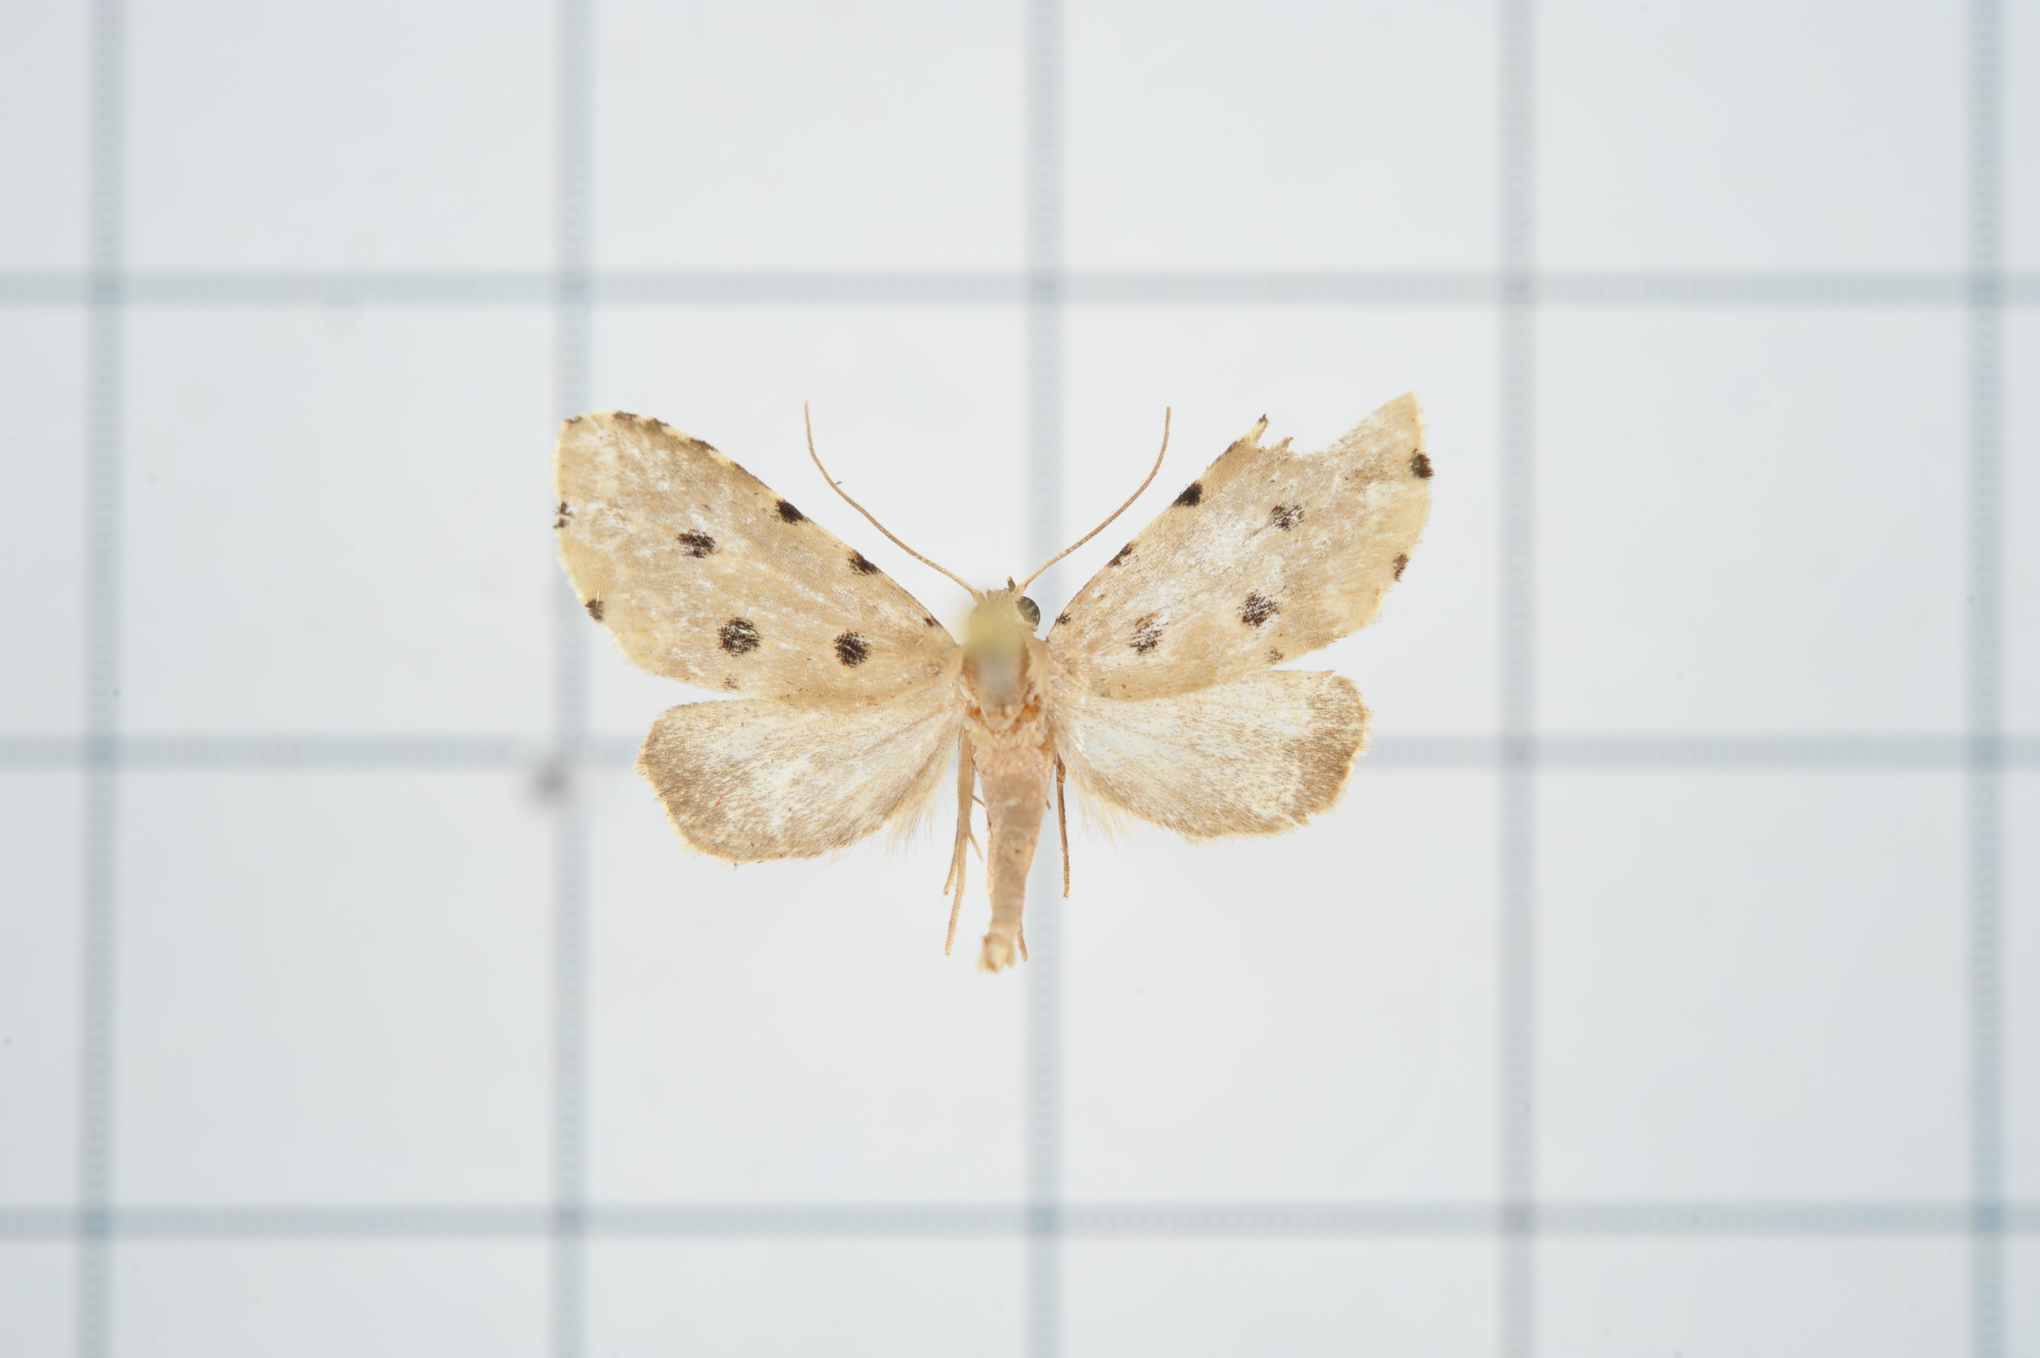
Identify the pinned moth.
Metaemene atrigutta
